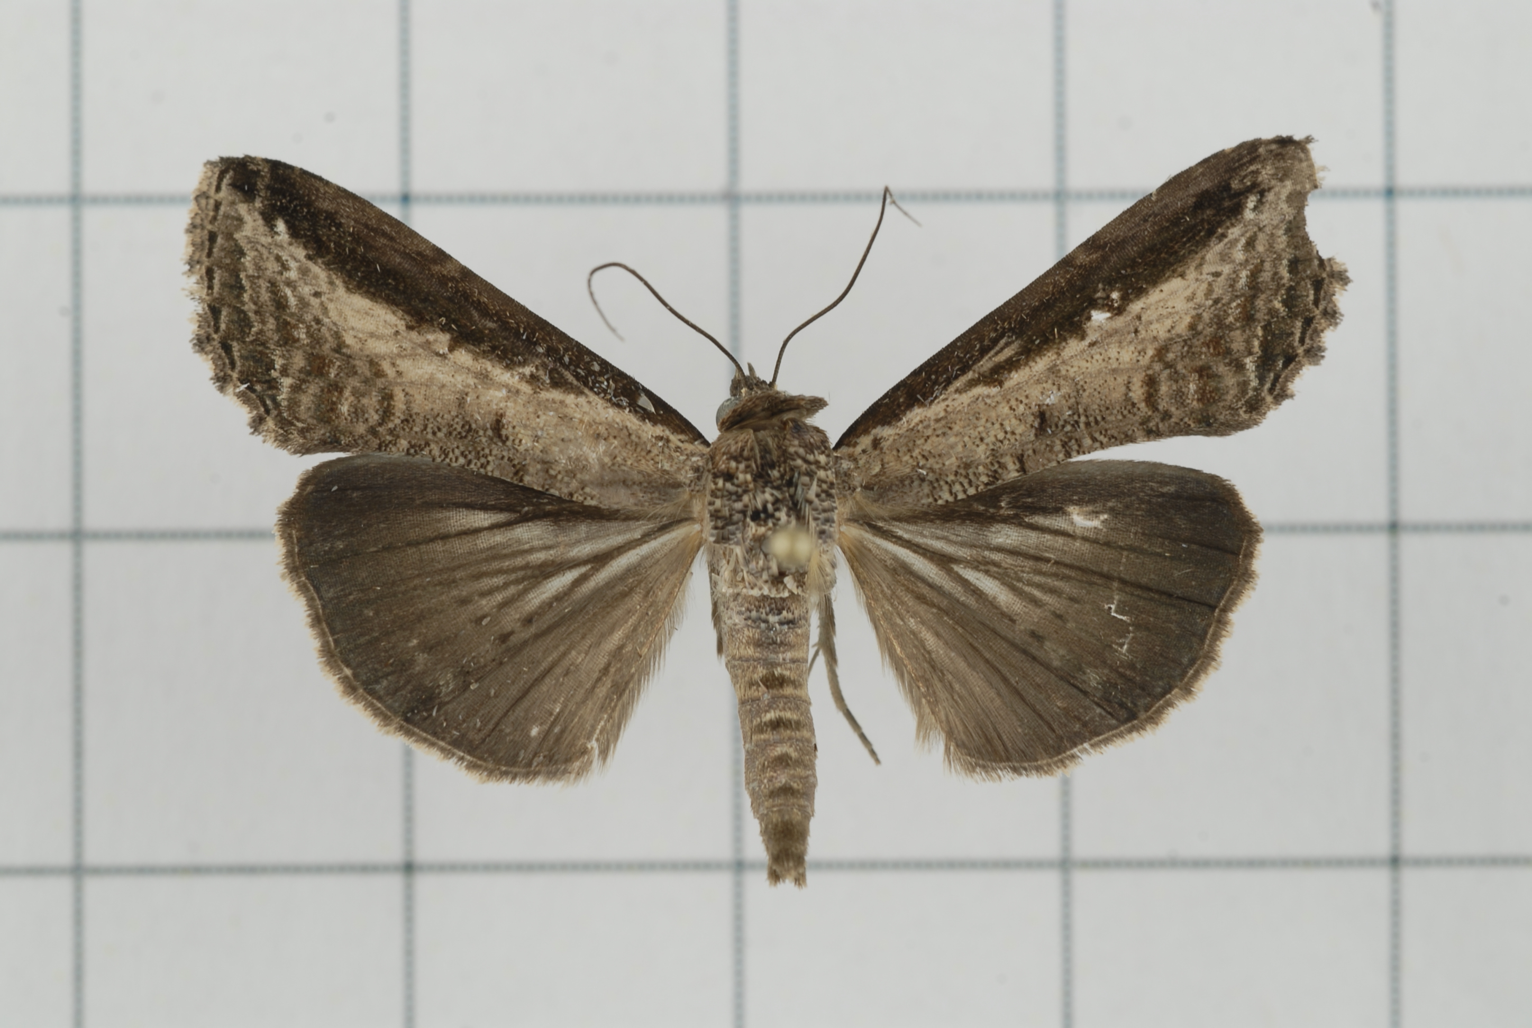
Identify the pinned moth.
Lophoptera squammigera
